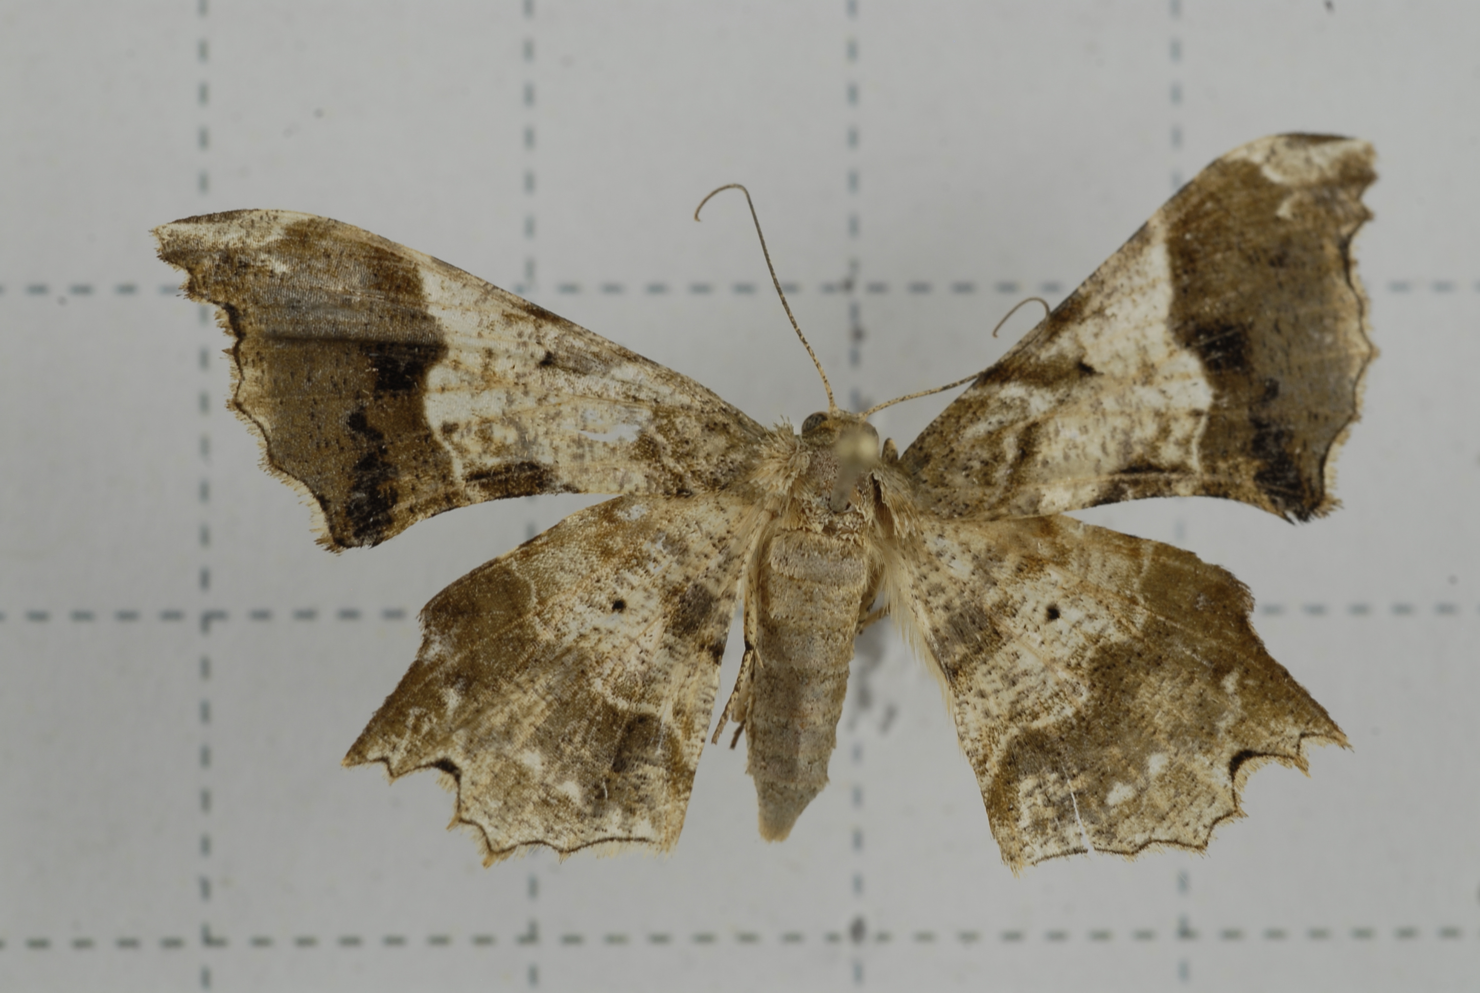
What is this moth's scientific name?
Krananda oliveomarginata
